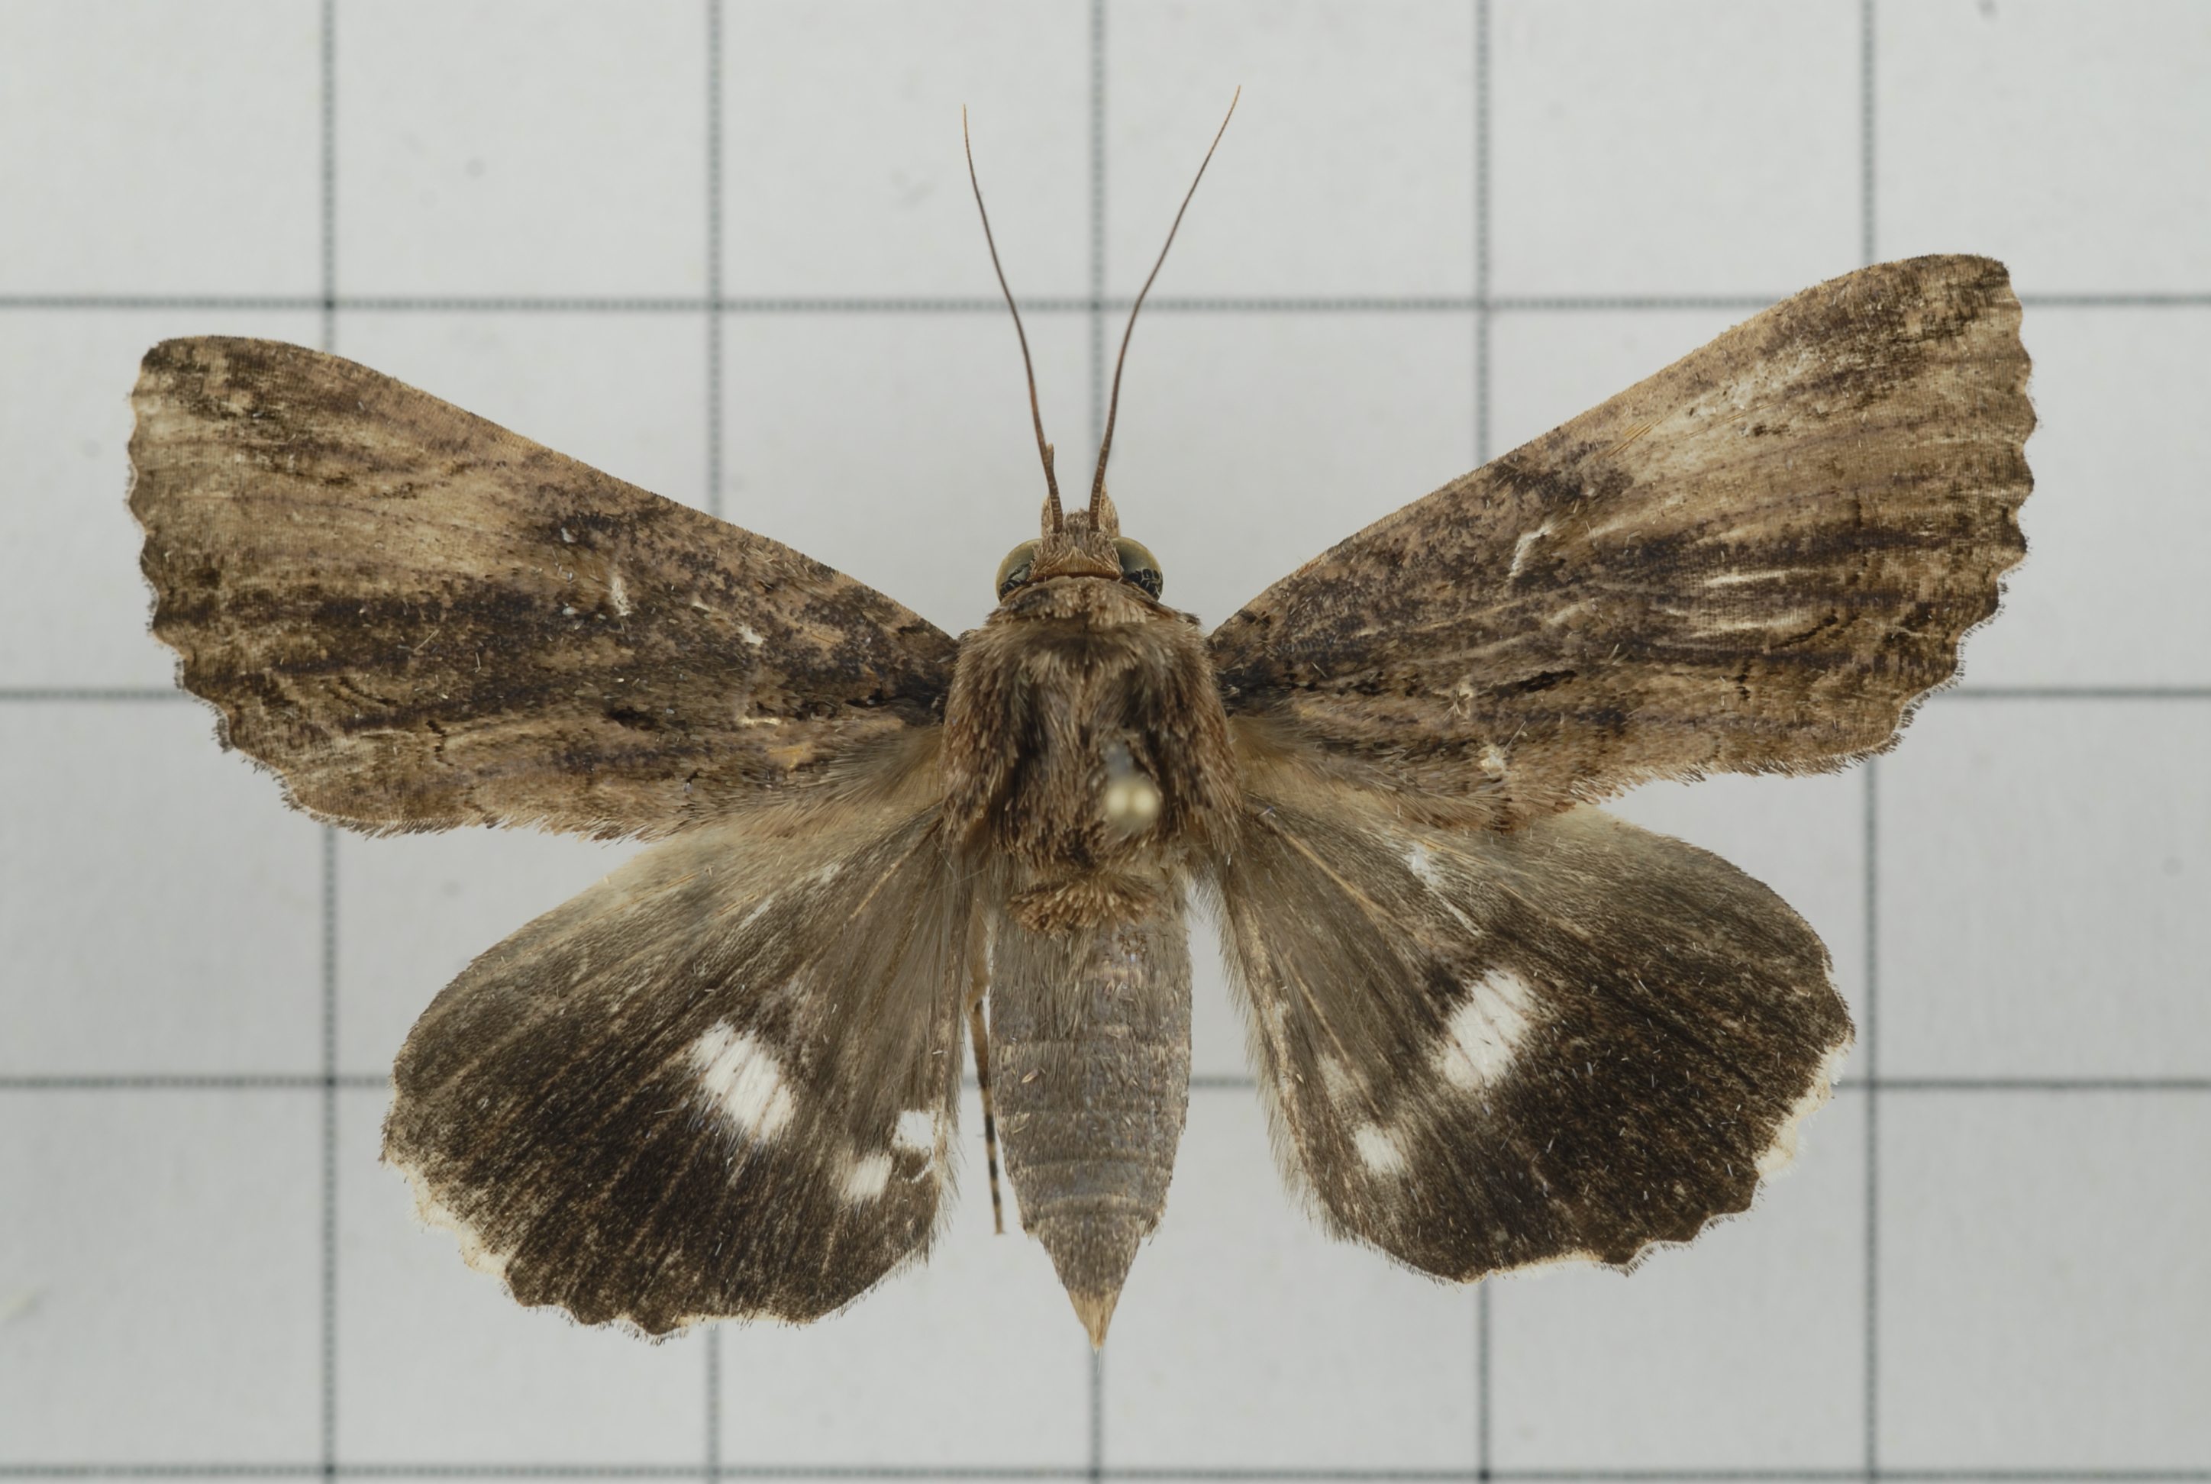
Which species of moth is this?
Ercheia cyllaria
